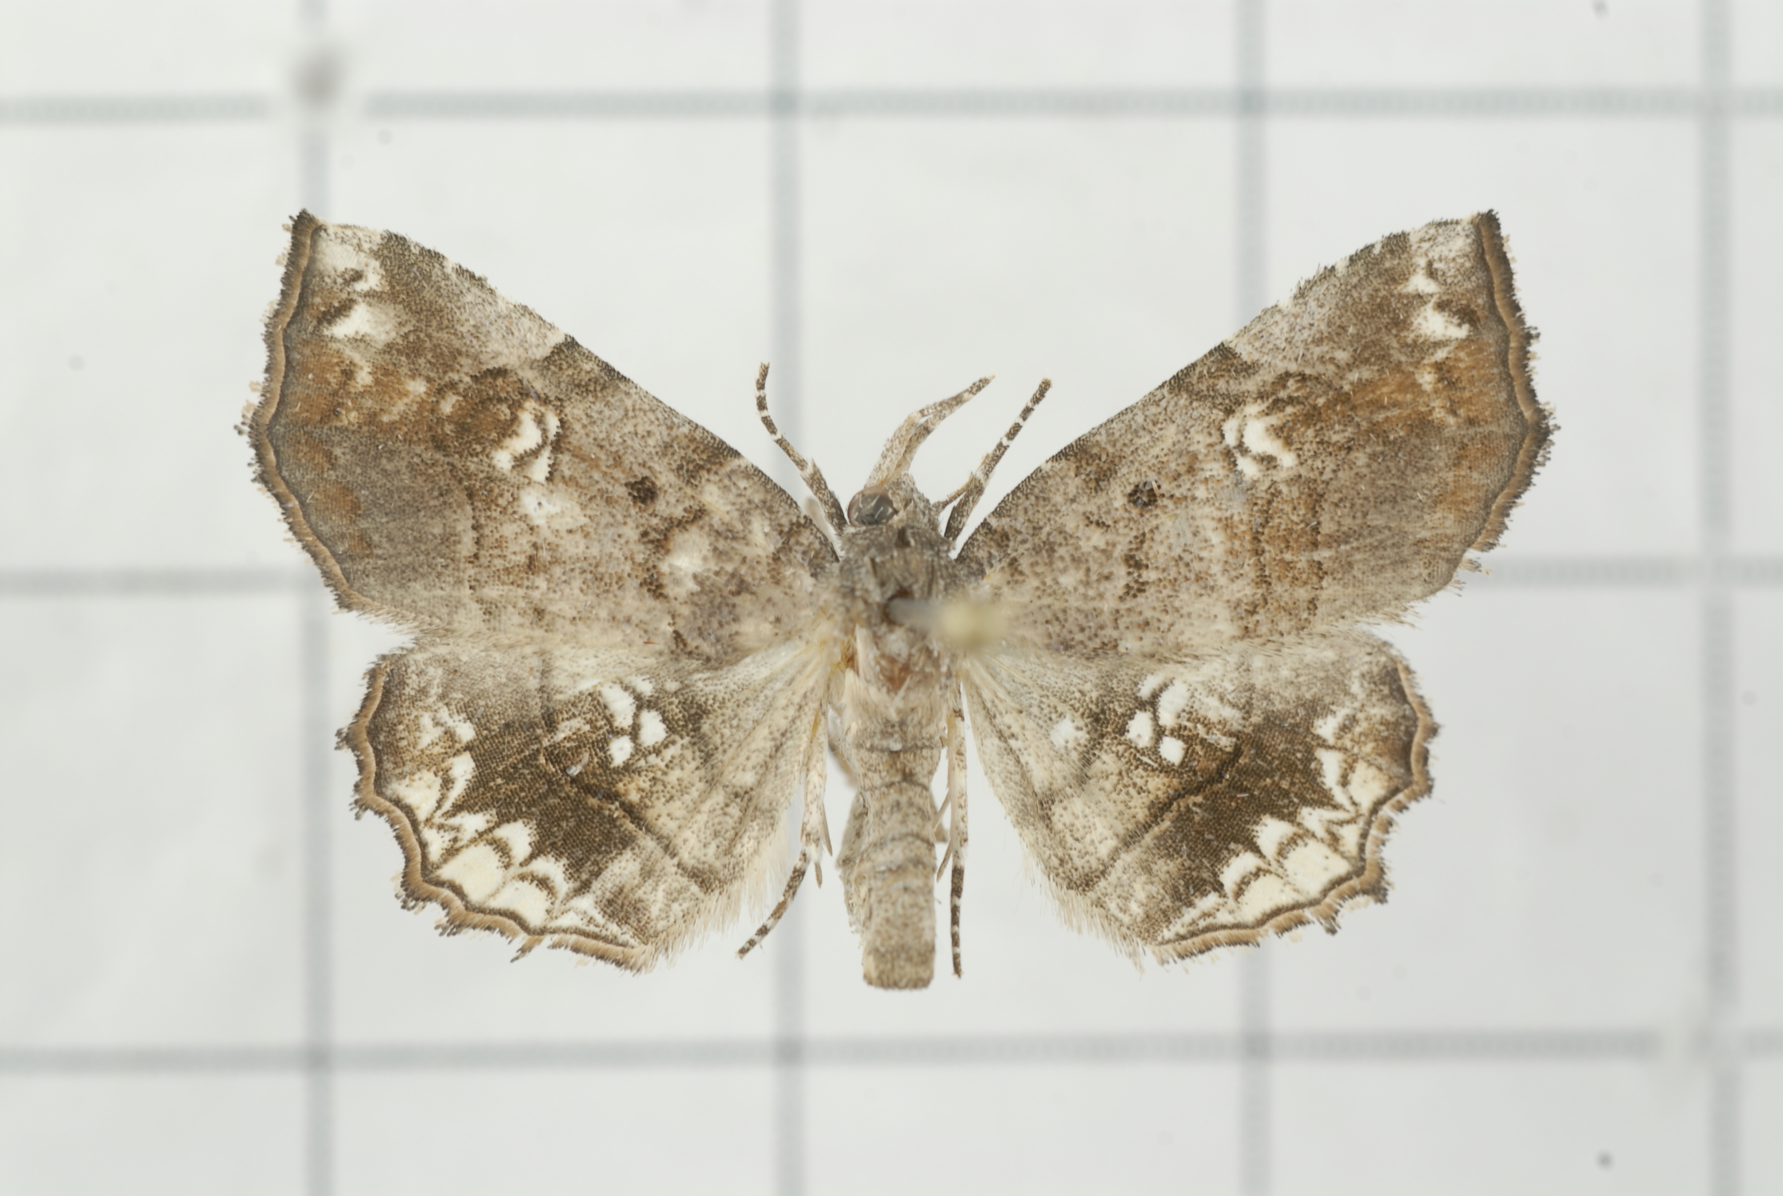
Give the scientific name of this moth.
Pangrapta lunulata
